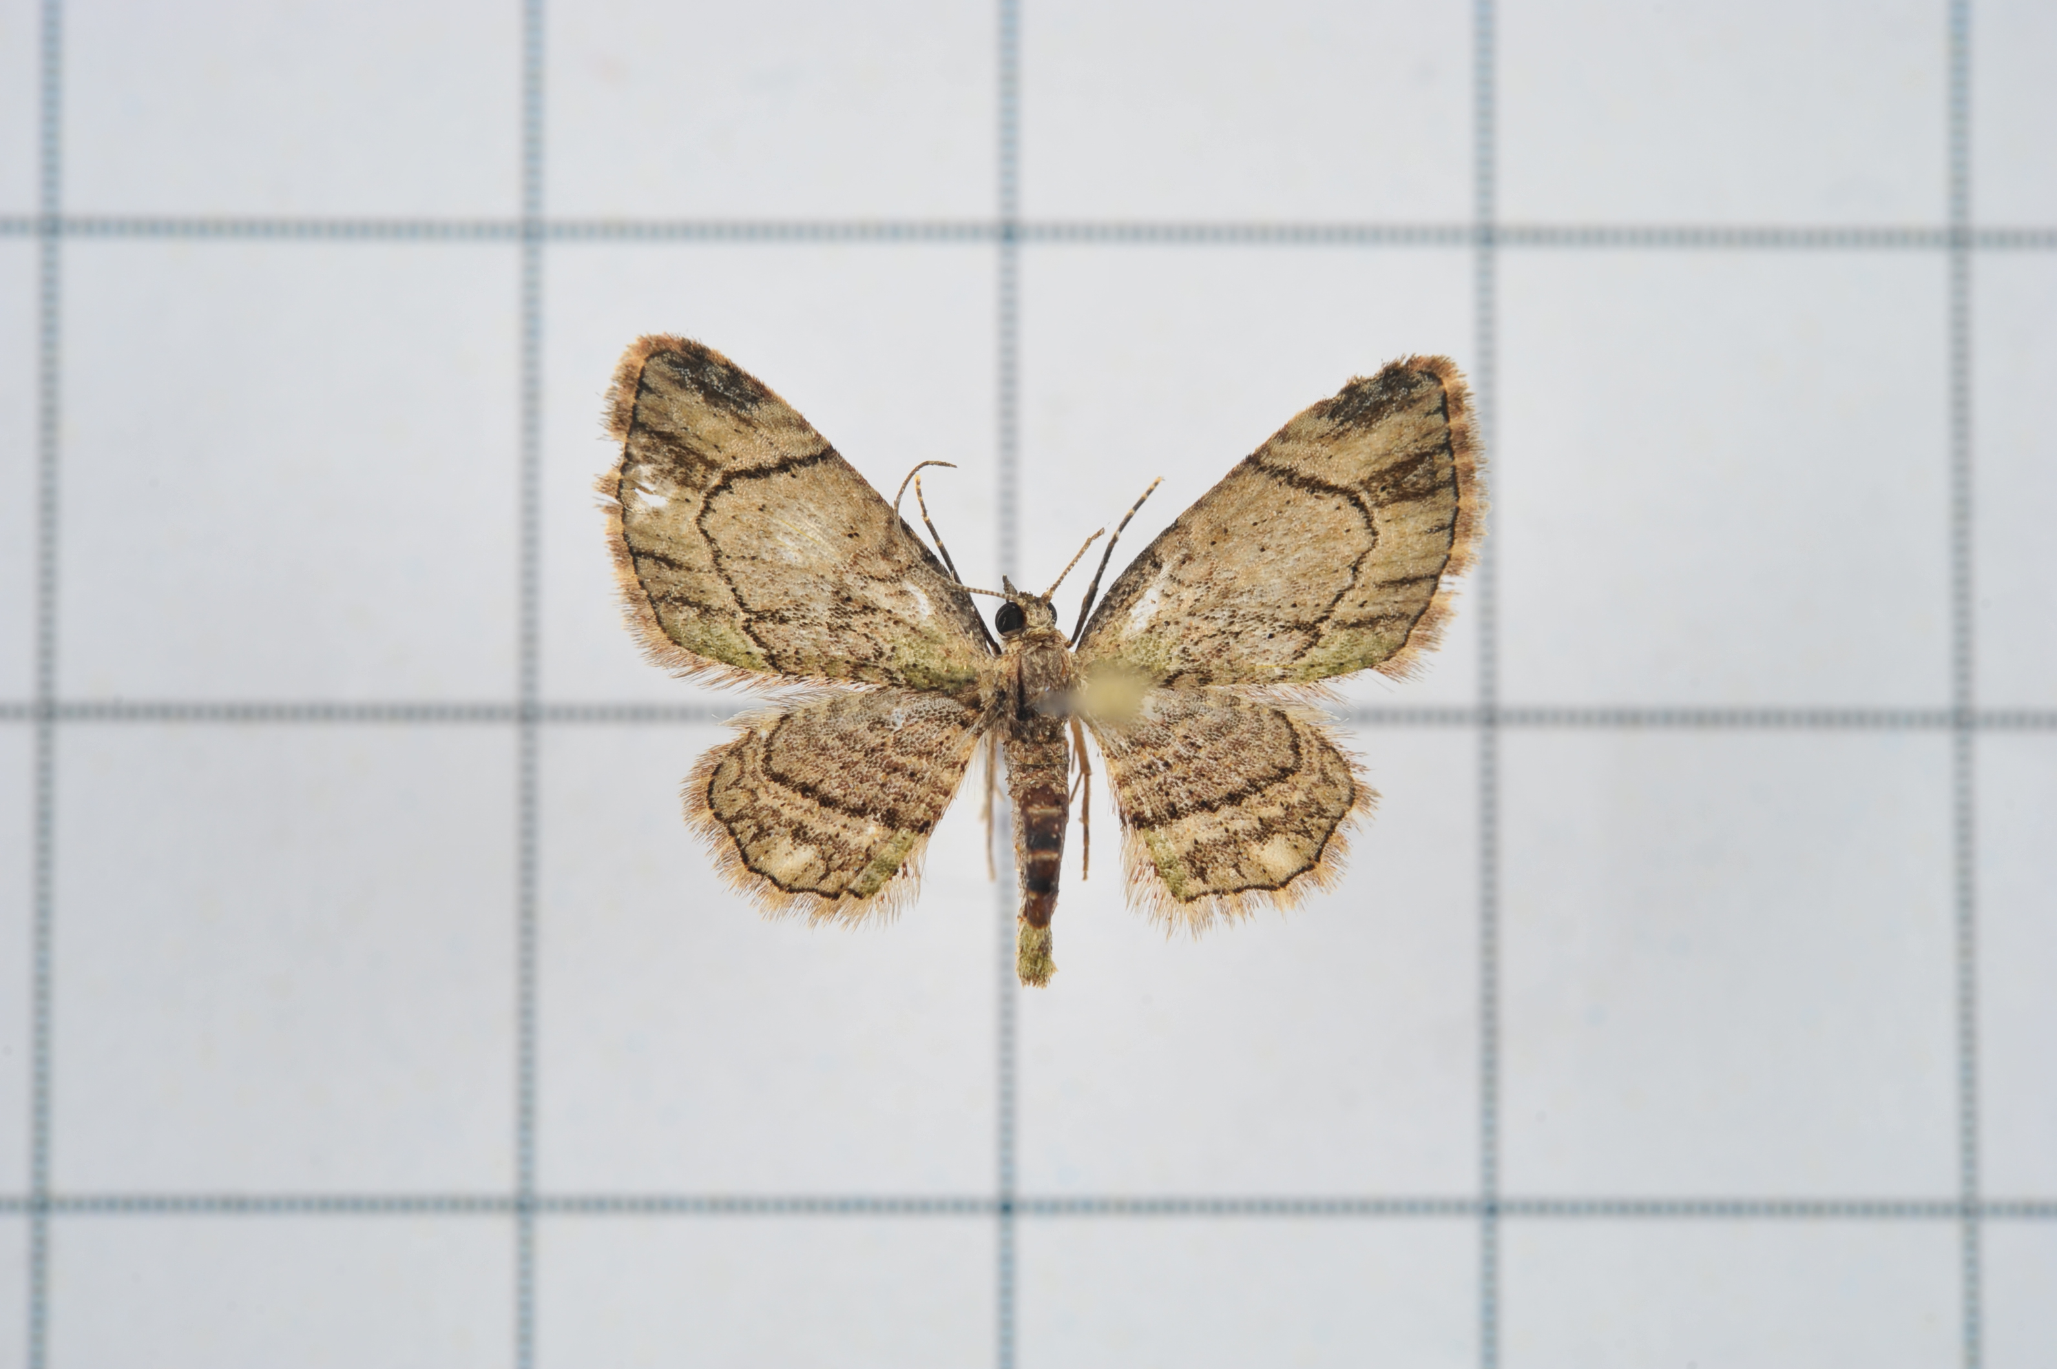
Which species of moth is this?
Axinoptera anticostalis
